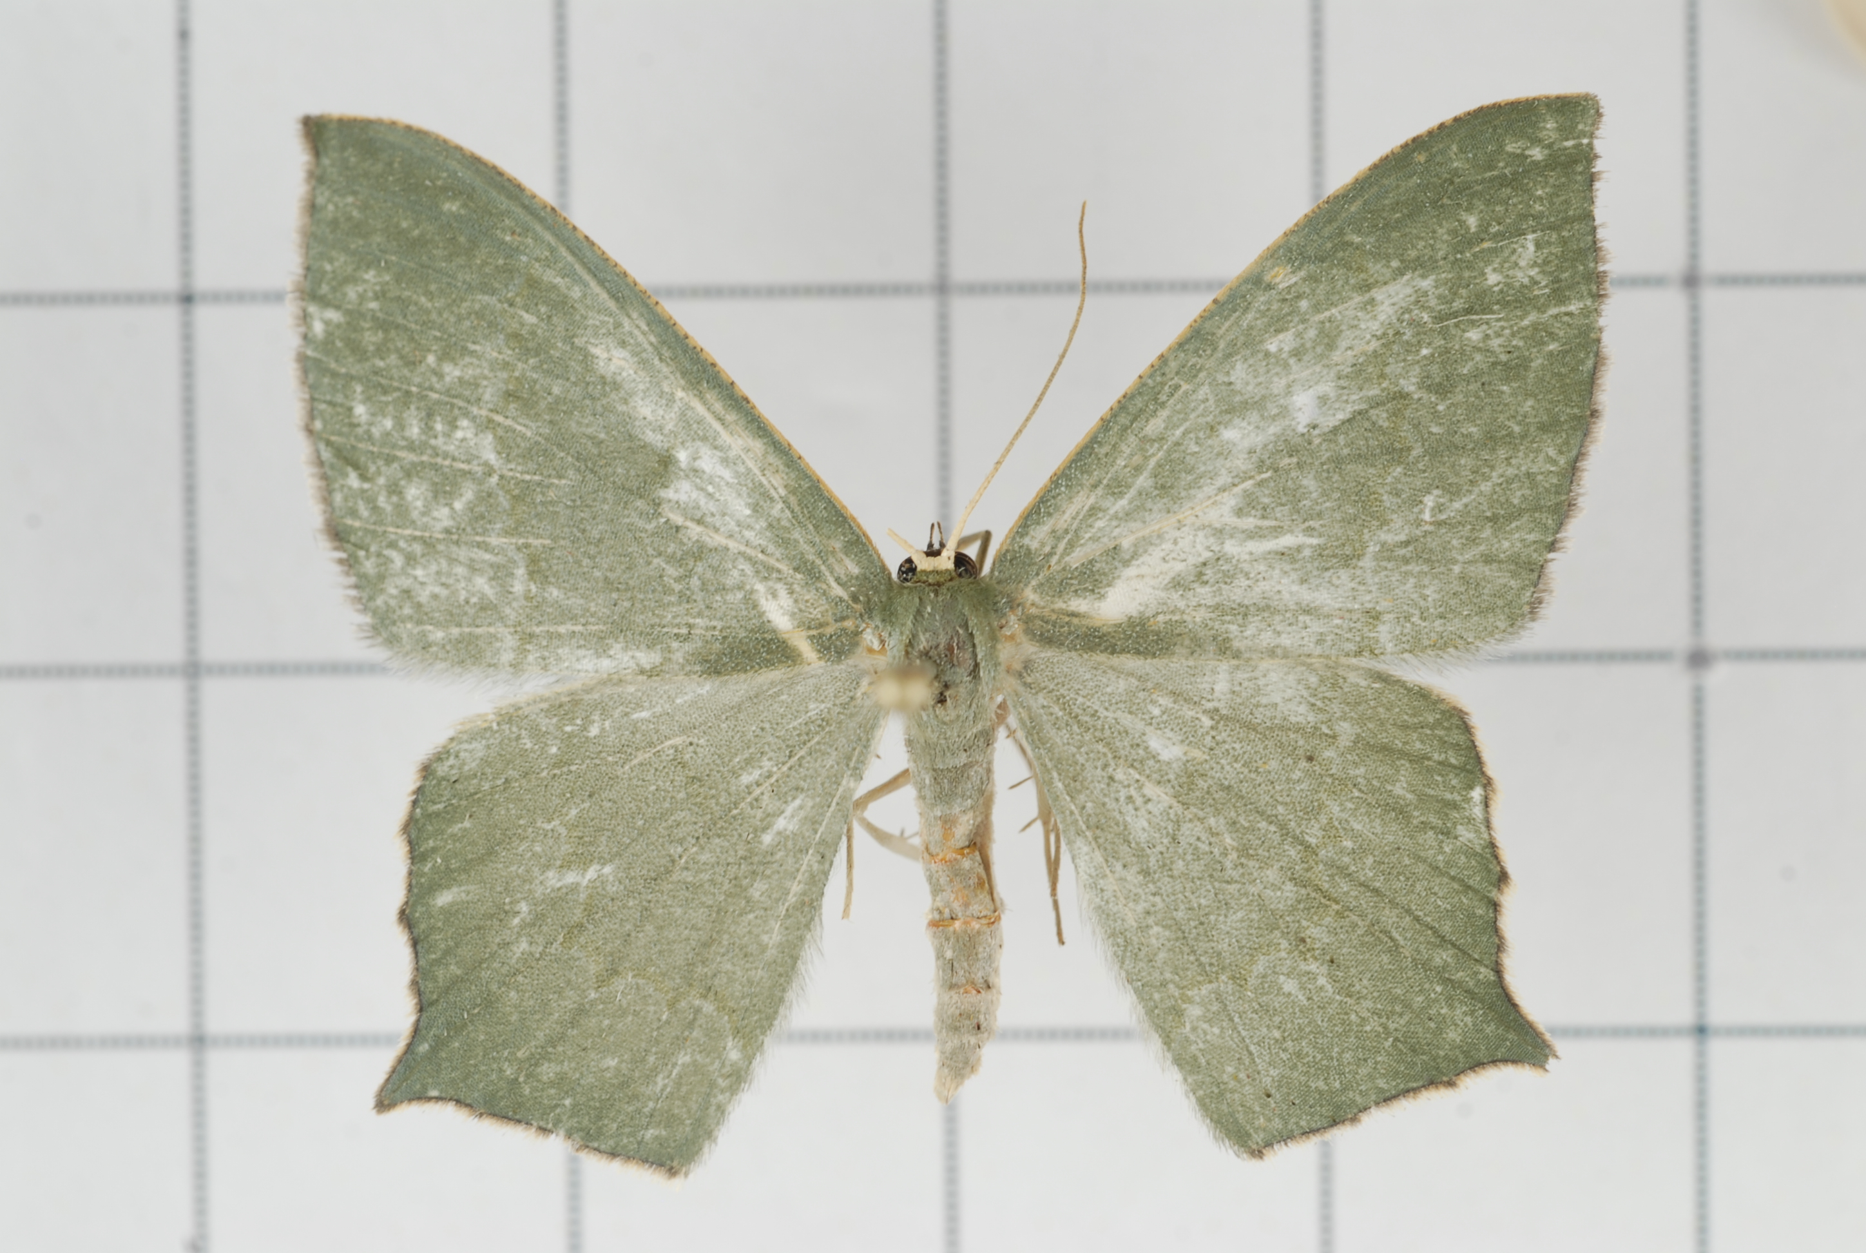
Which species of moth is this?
Maxates sinuolata
